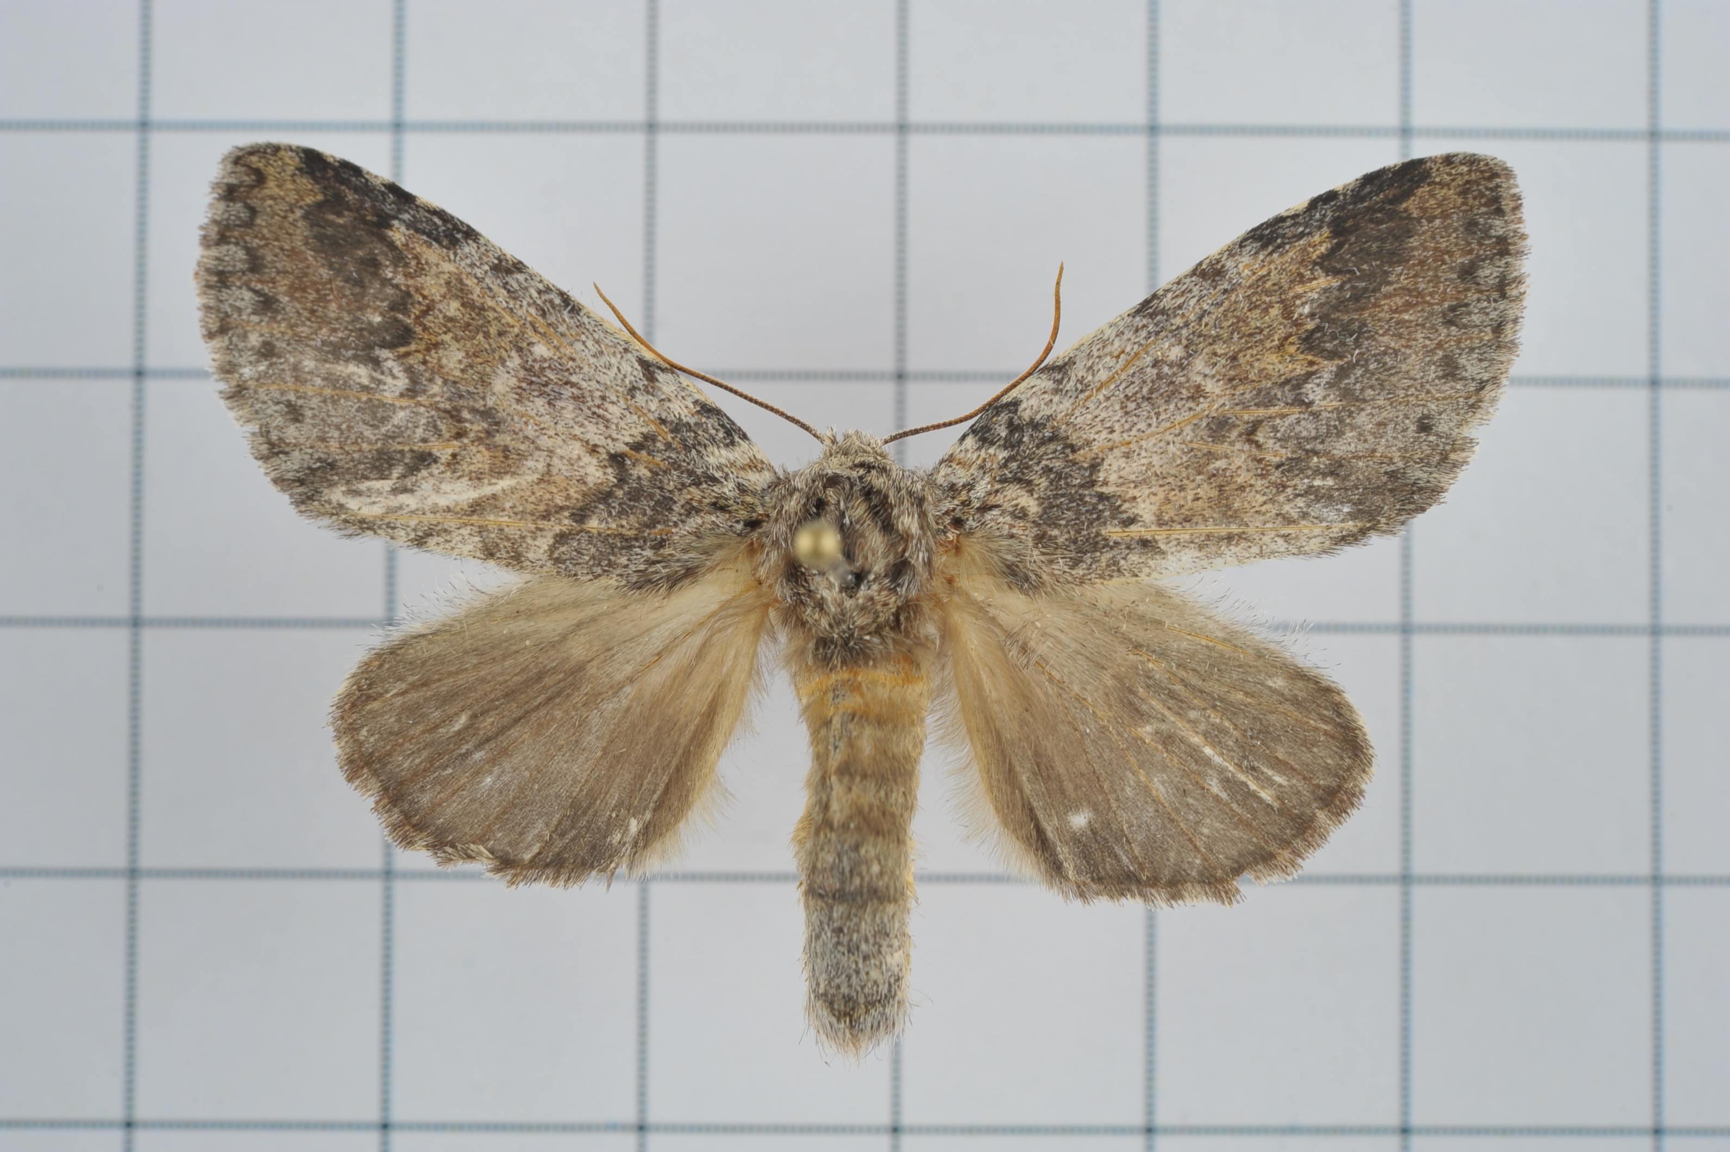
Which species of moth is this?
Disparia wilemani
